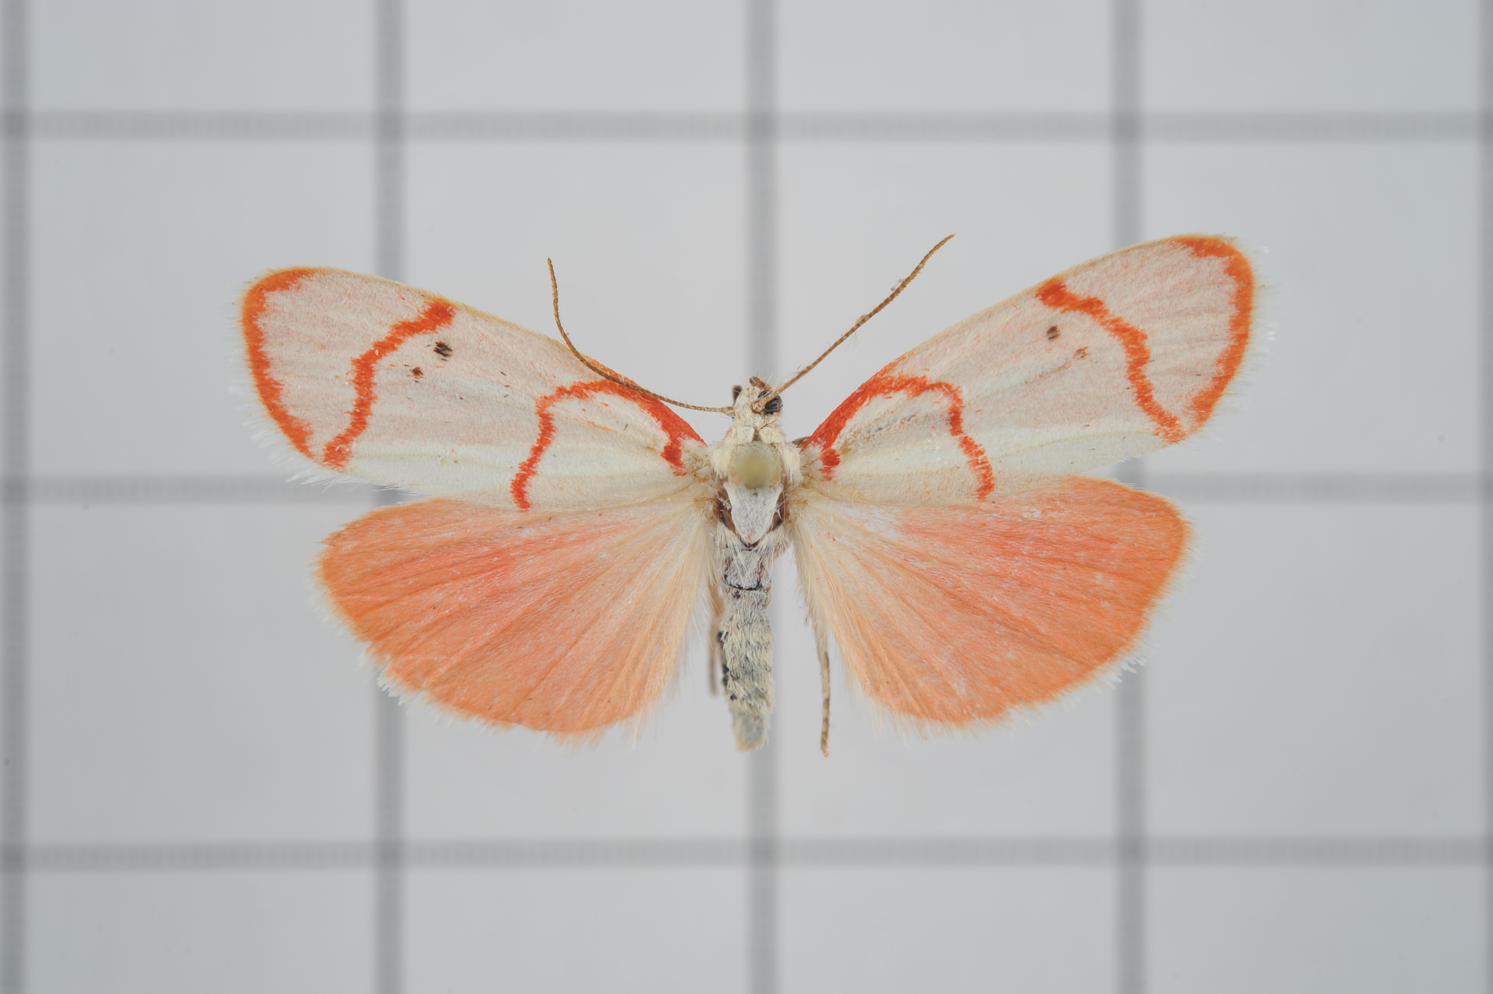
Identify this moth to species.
Cyana sanguinea
